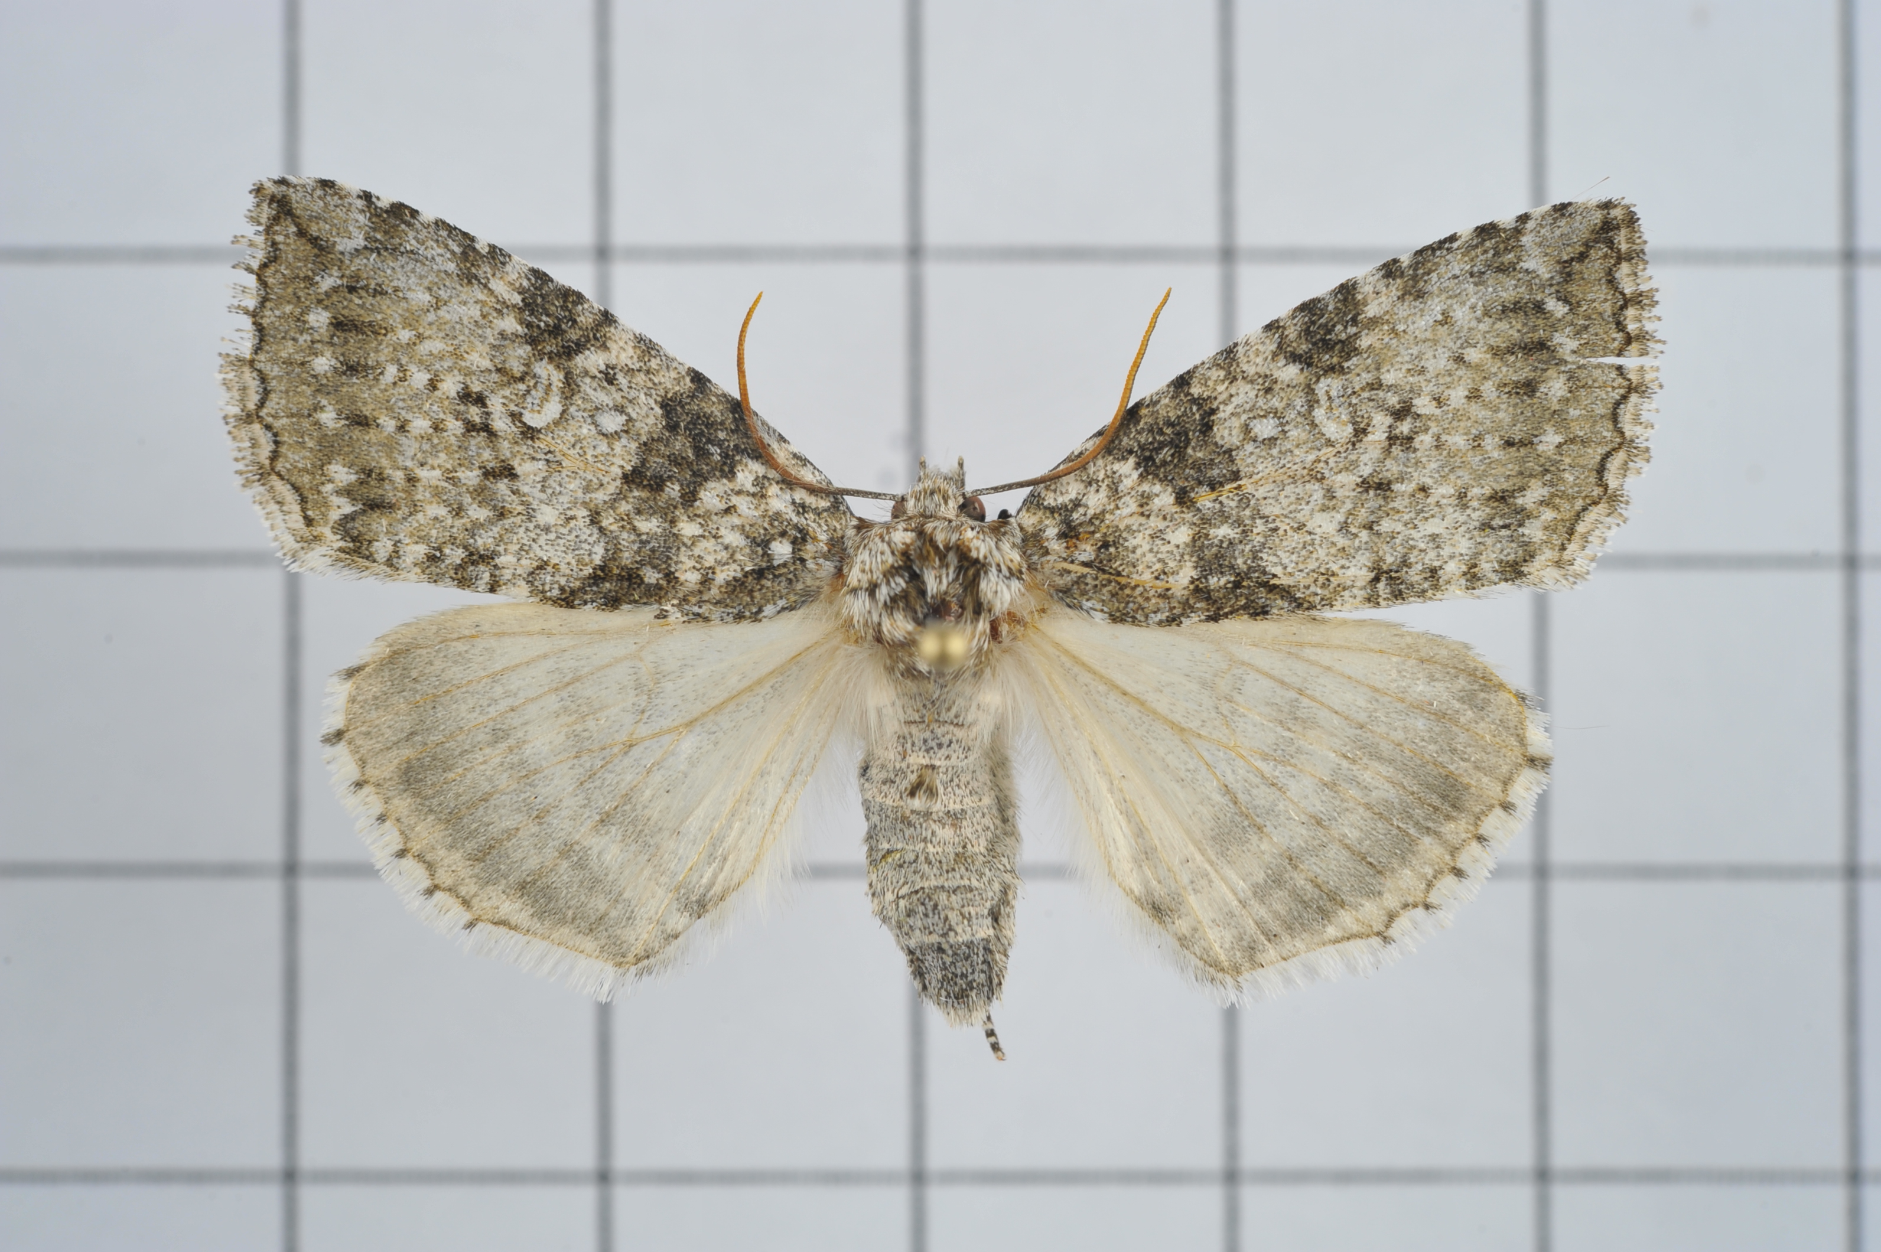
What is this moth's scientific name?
Parapsestis argenteopicta taiwana
